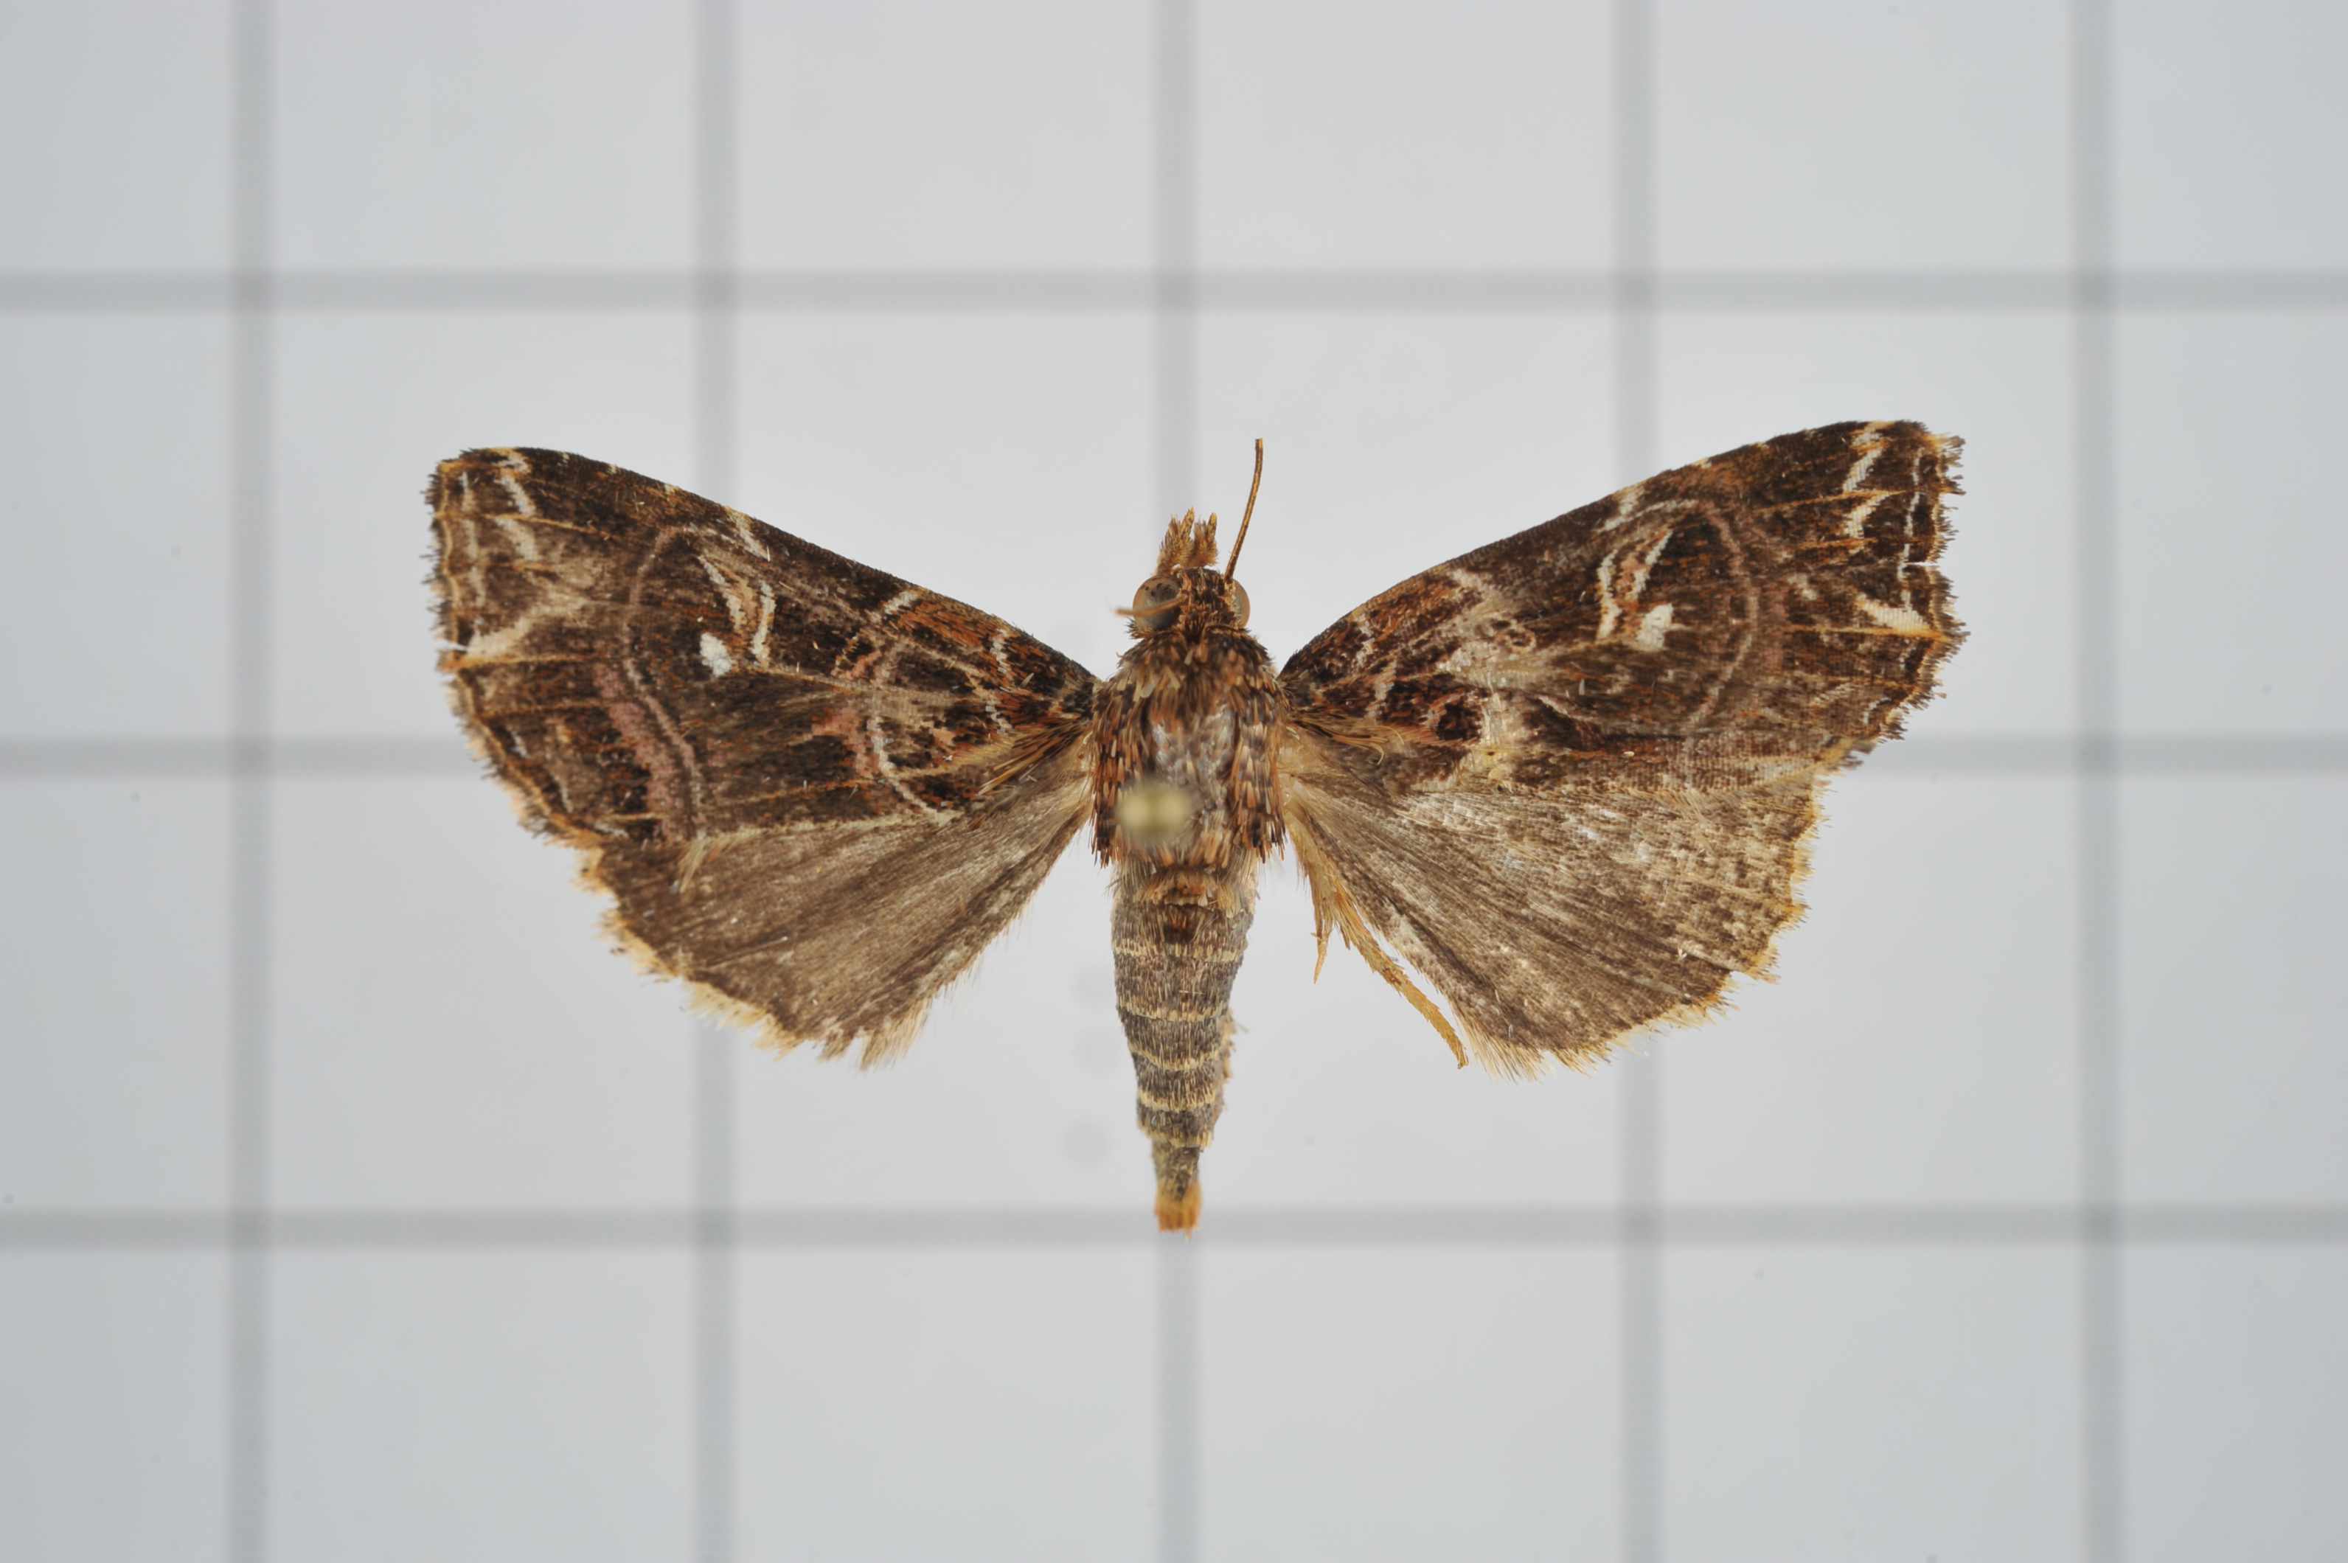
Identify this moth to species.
Callopistria japonibia
